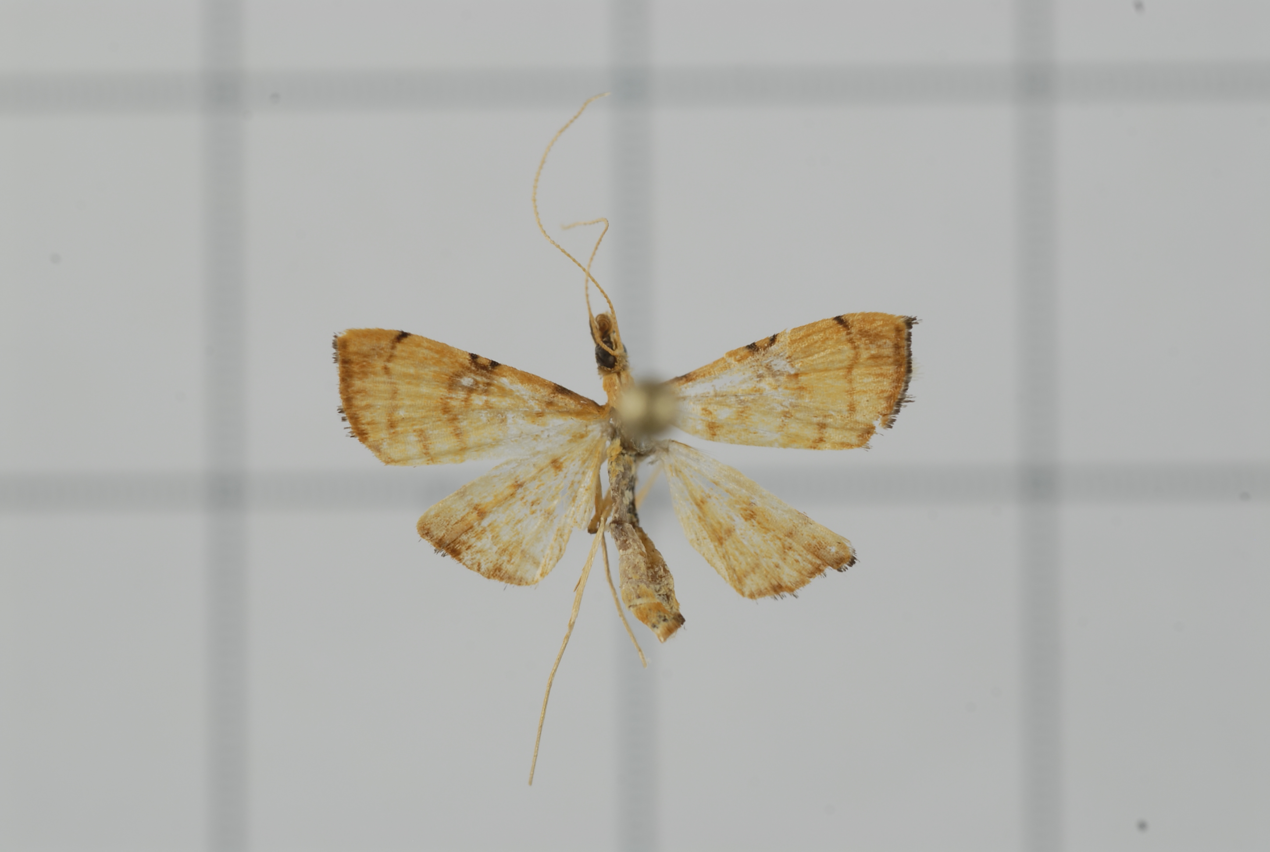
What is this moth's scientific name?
Mabra nigriscripta
